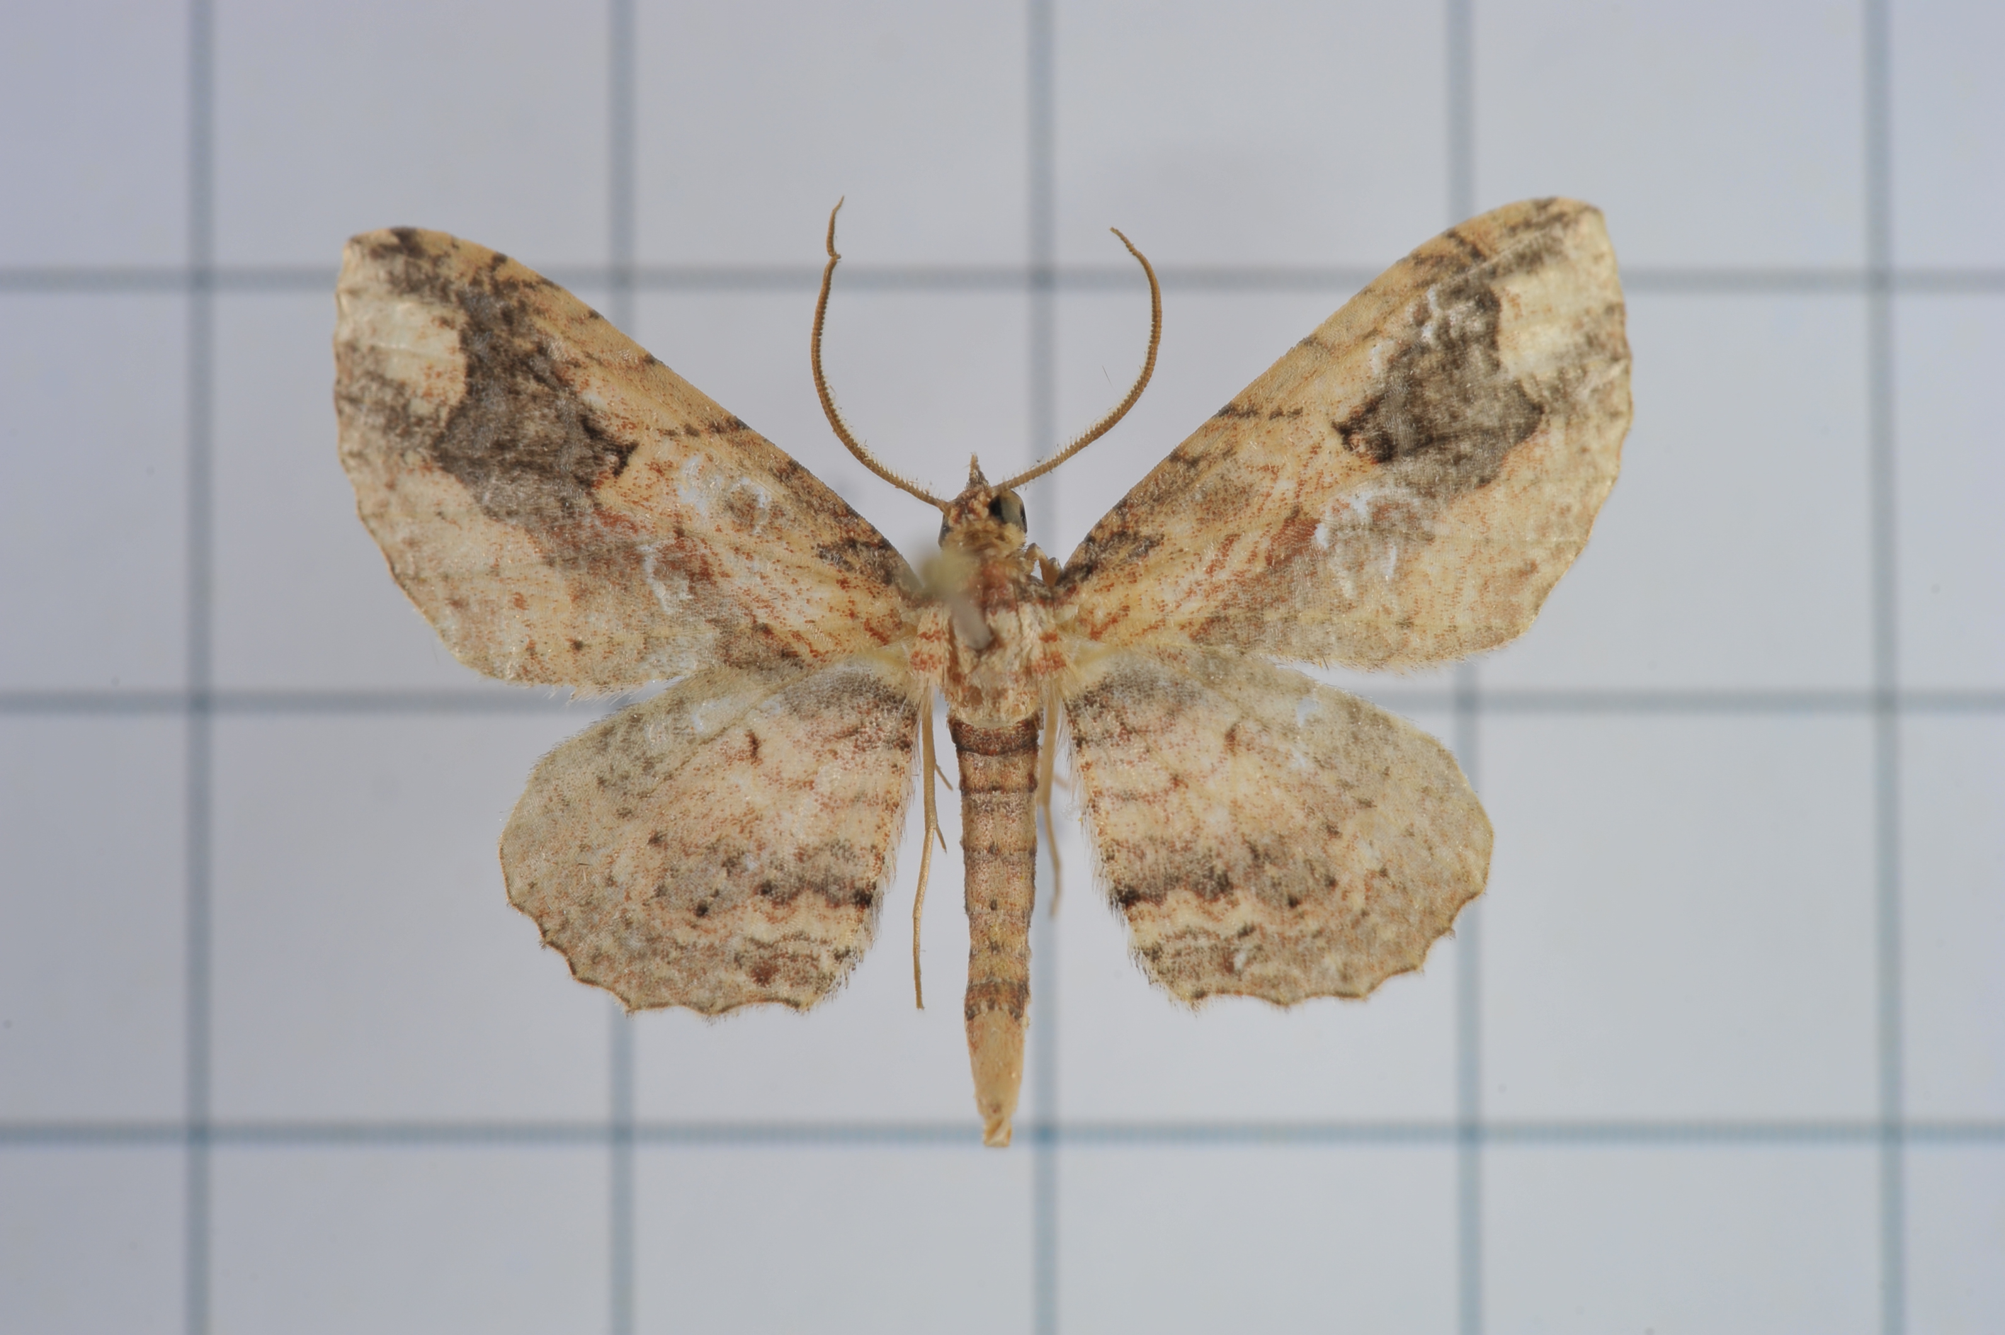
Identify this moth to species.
Ziridava kanshireiensis
